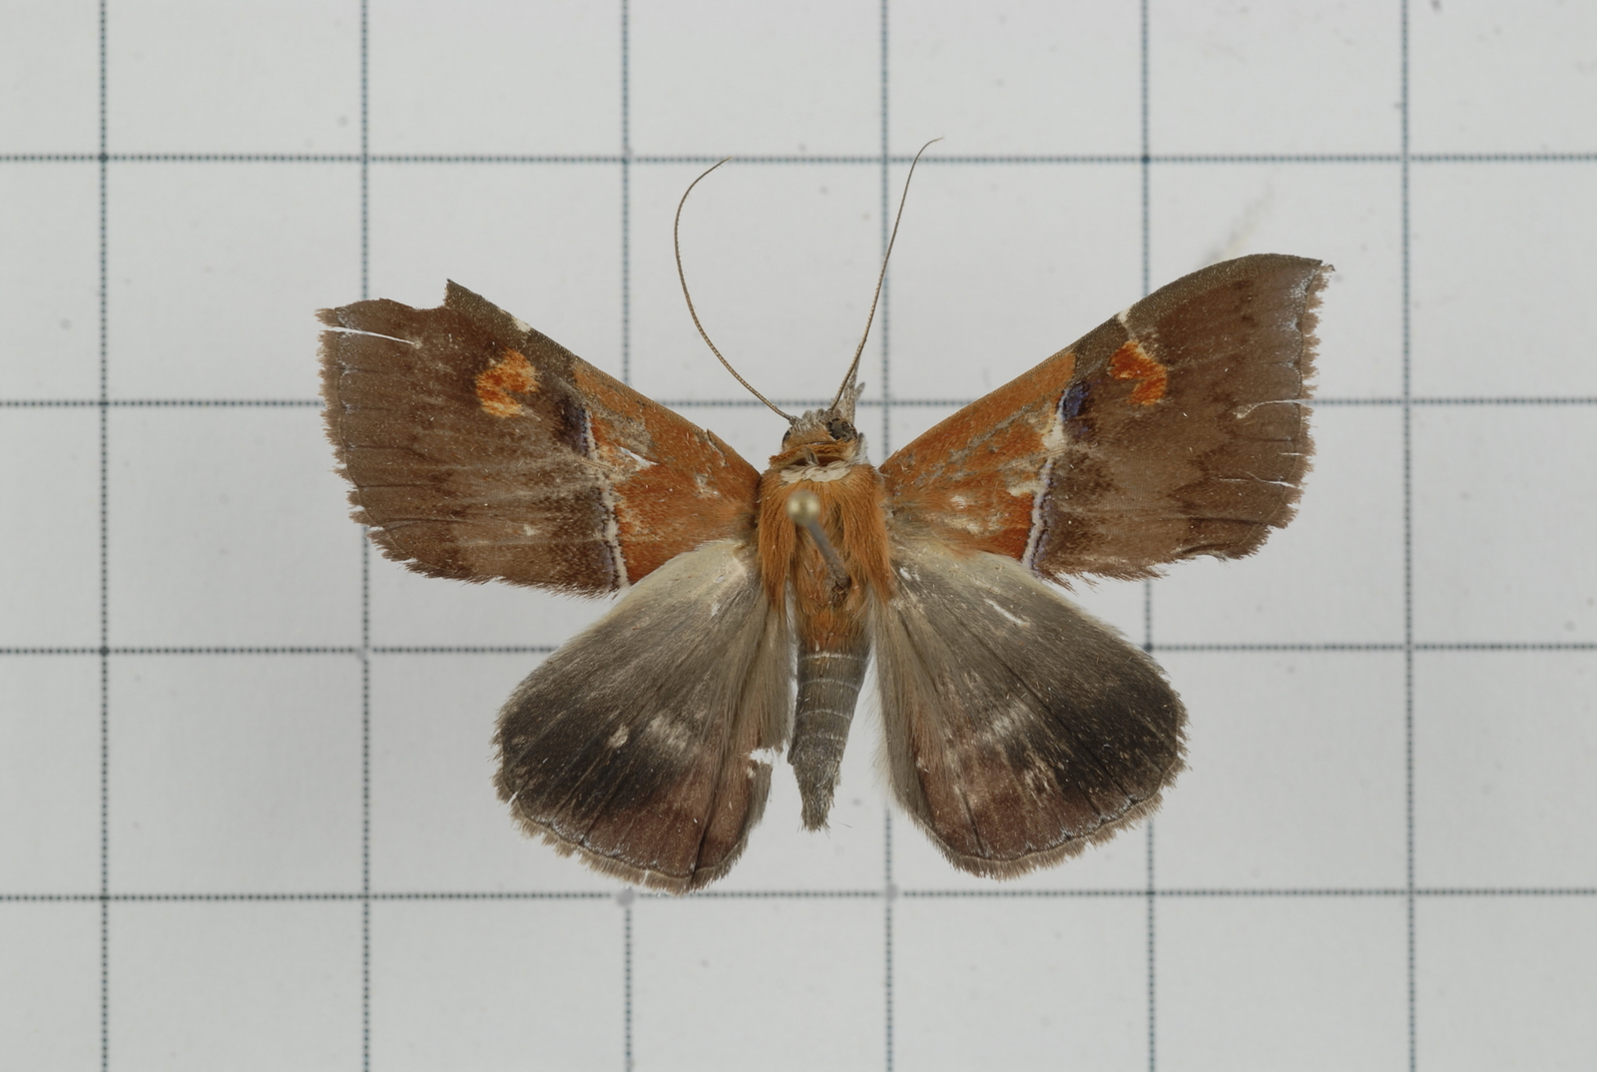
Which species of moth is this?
Sympis rufibasis
